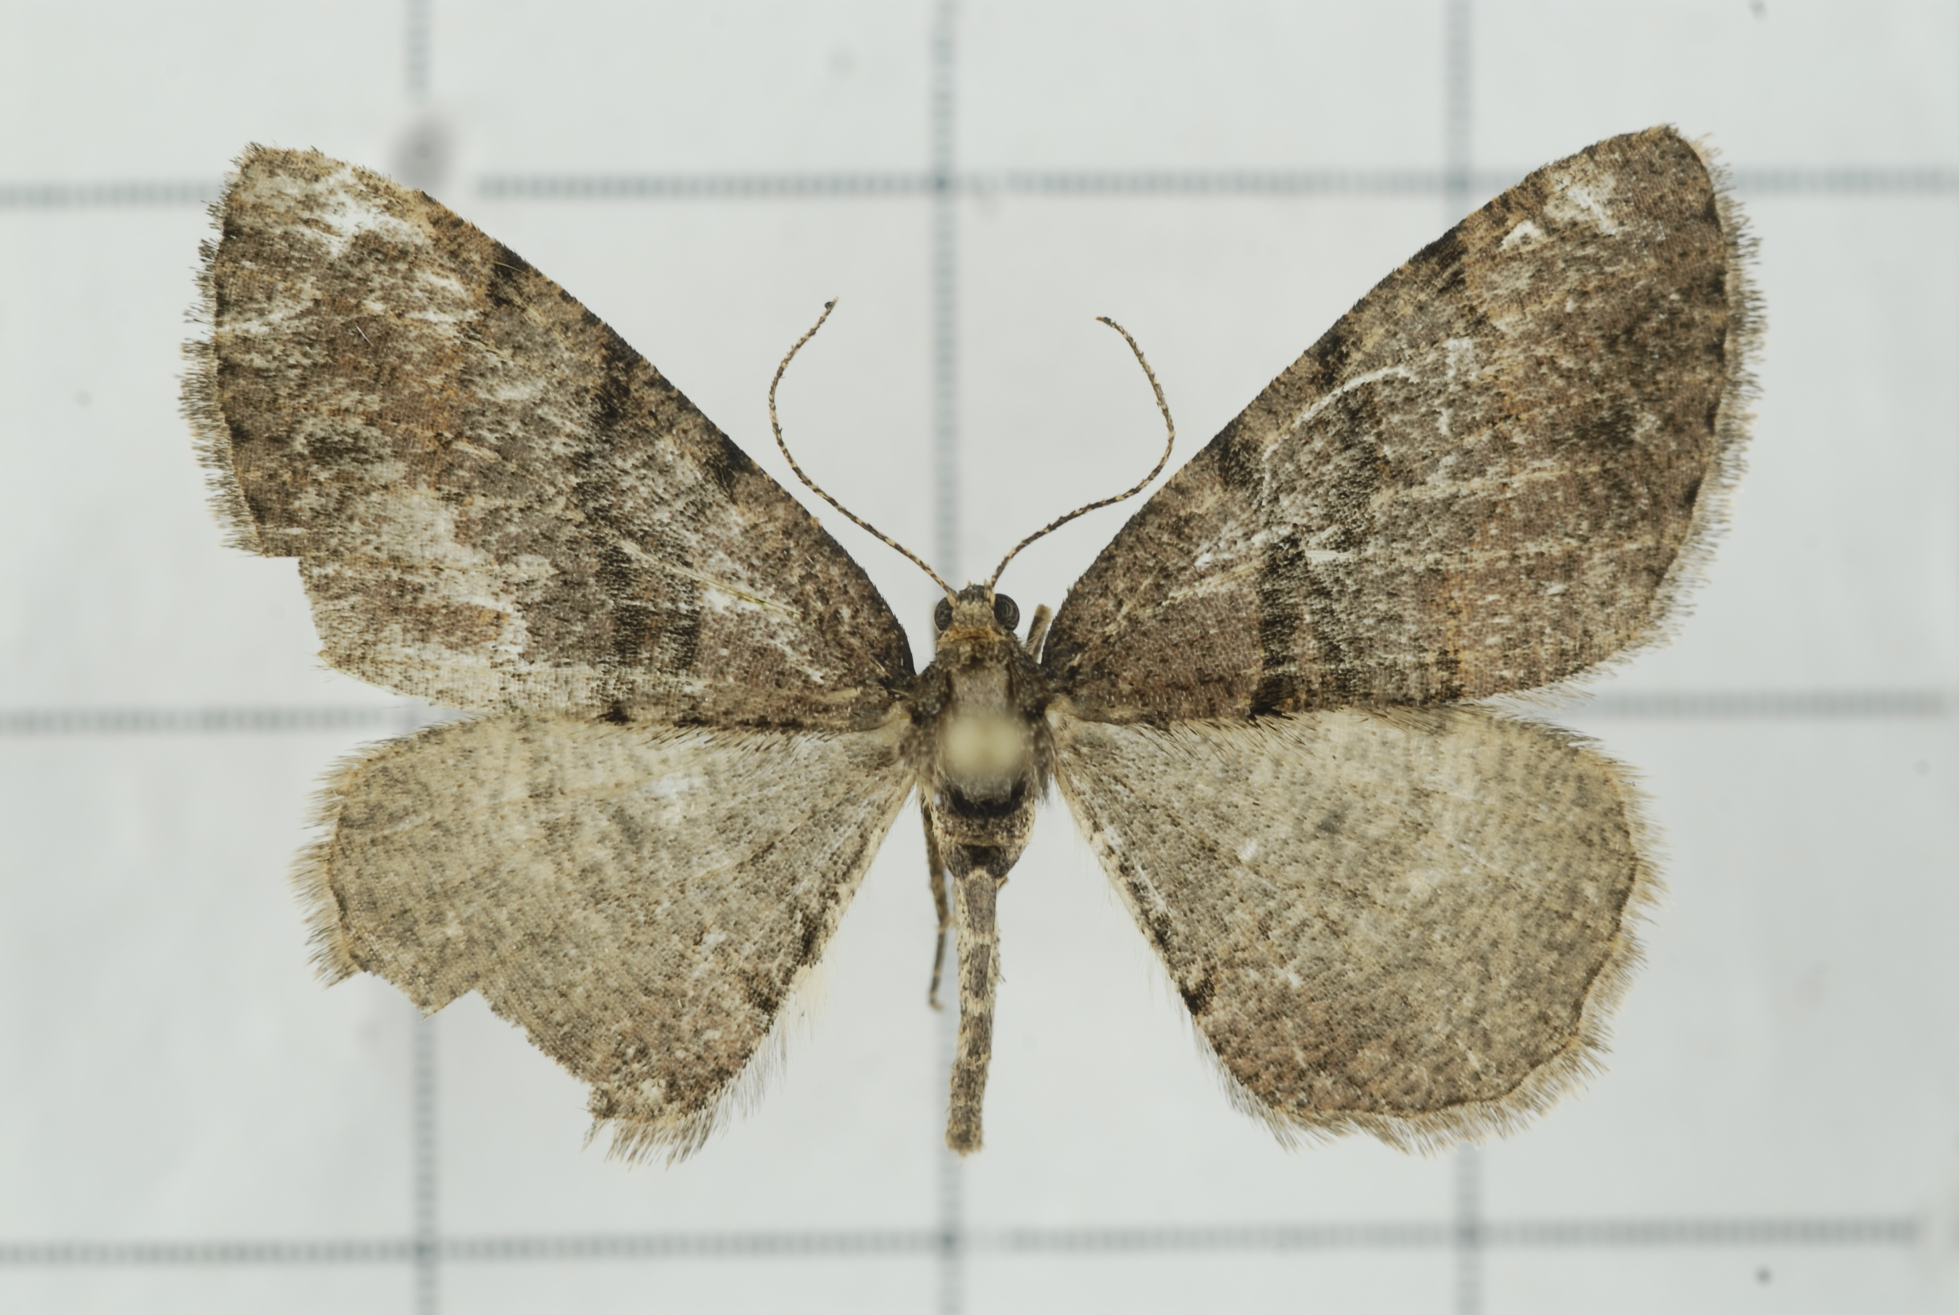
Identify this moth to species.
Anectropis semifascia
